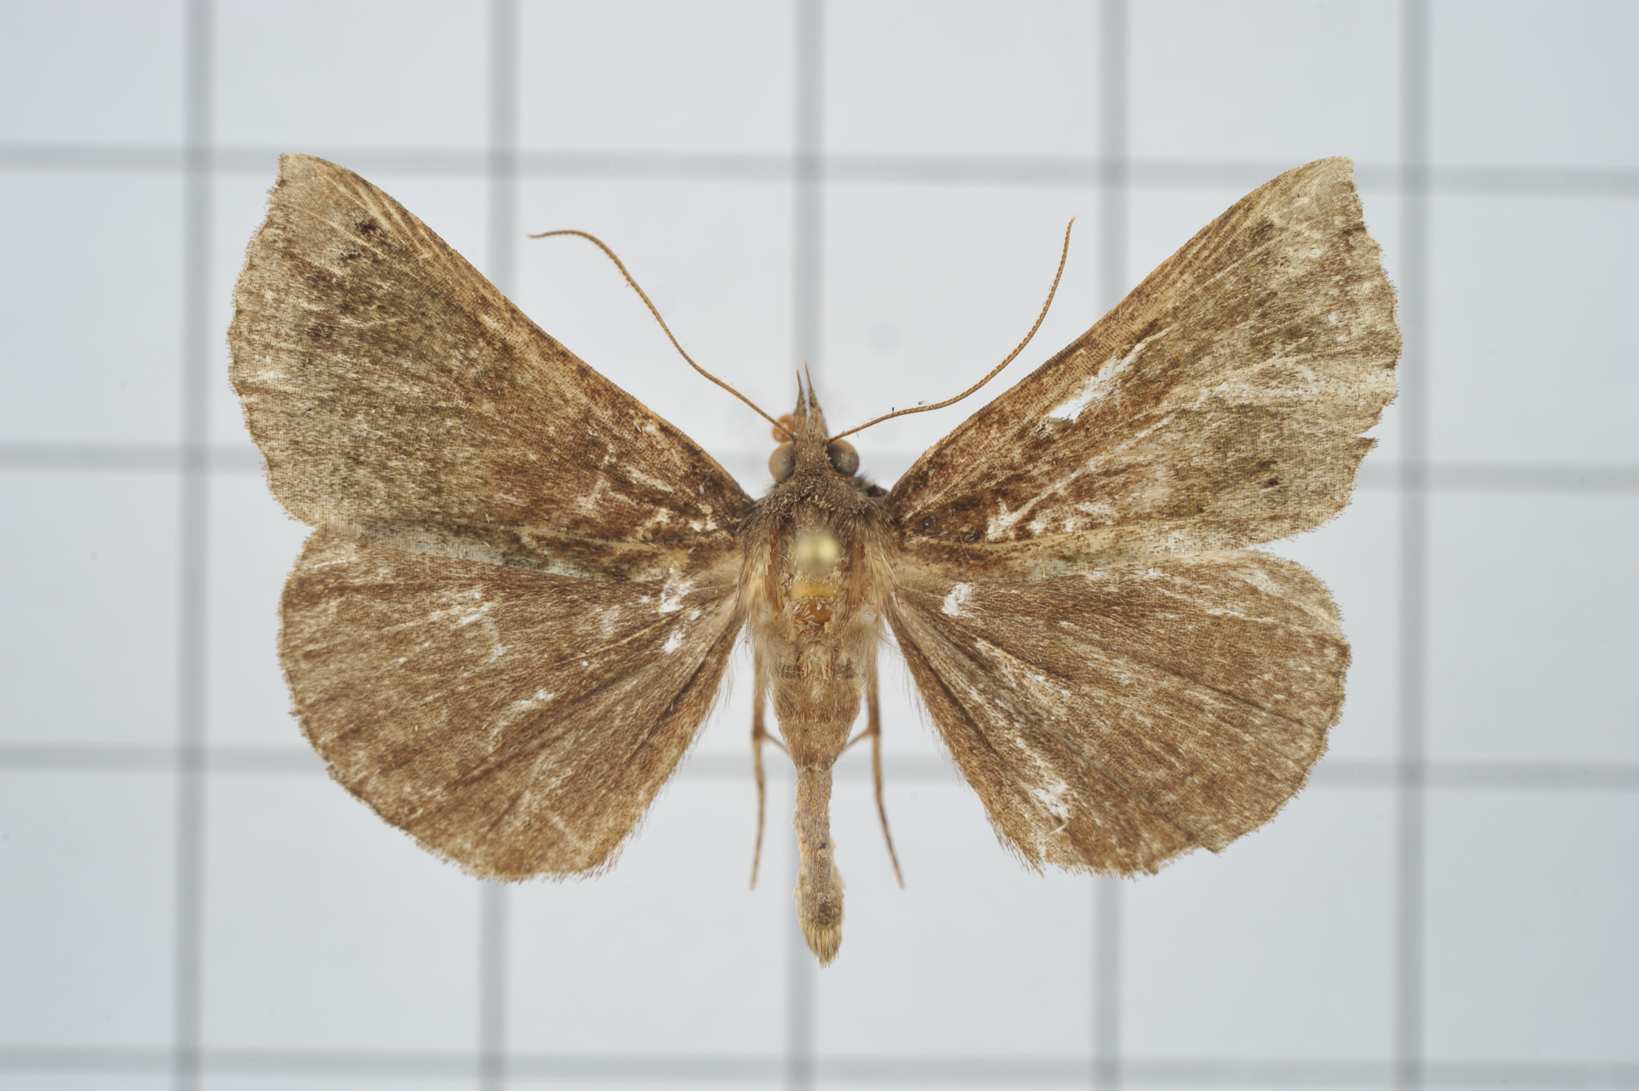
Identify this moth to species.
Hypena tenebralis
